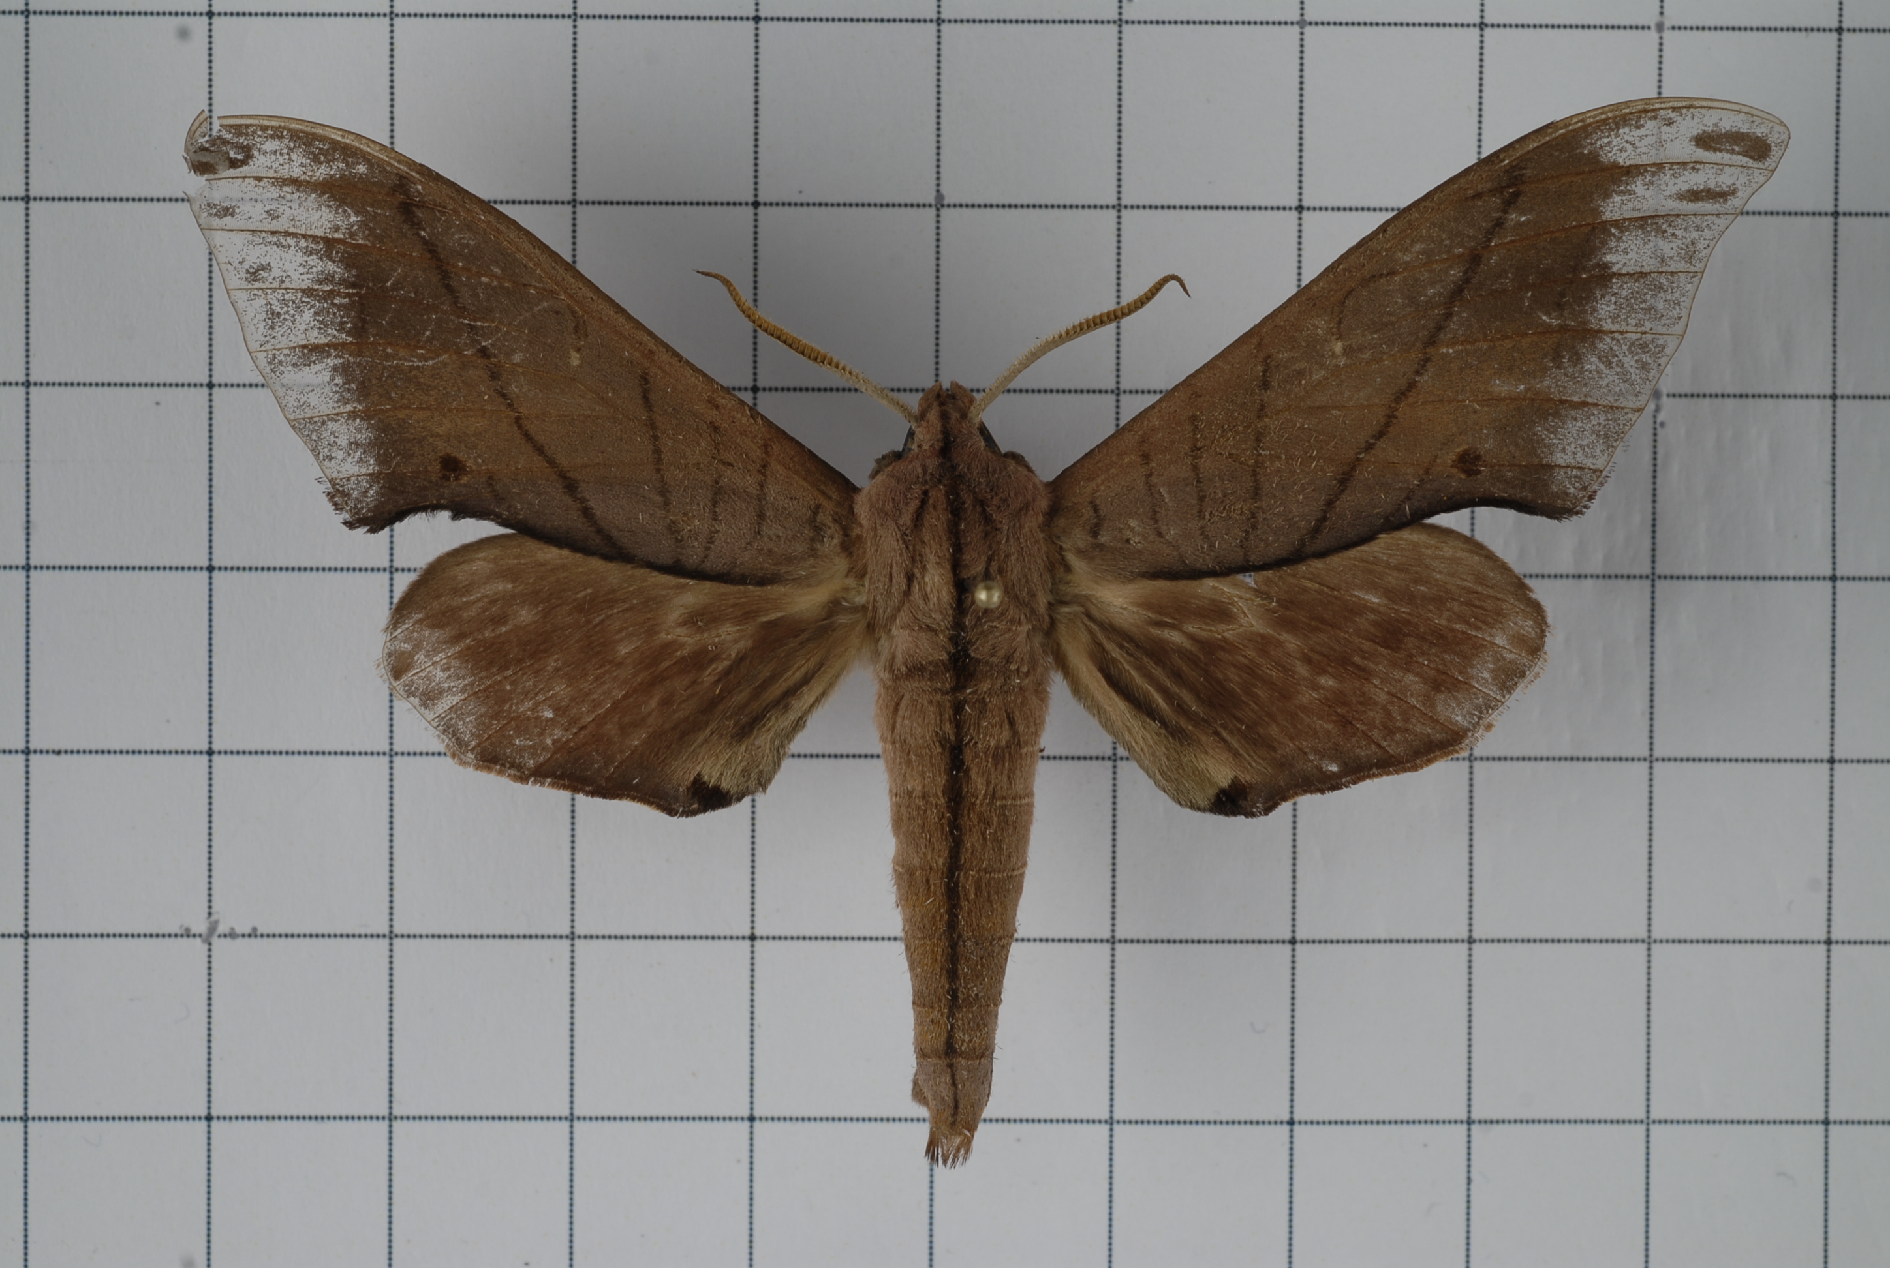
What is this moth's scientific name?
Marumba cristata bukaiana
